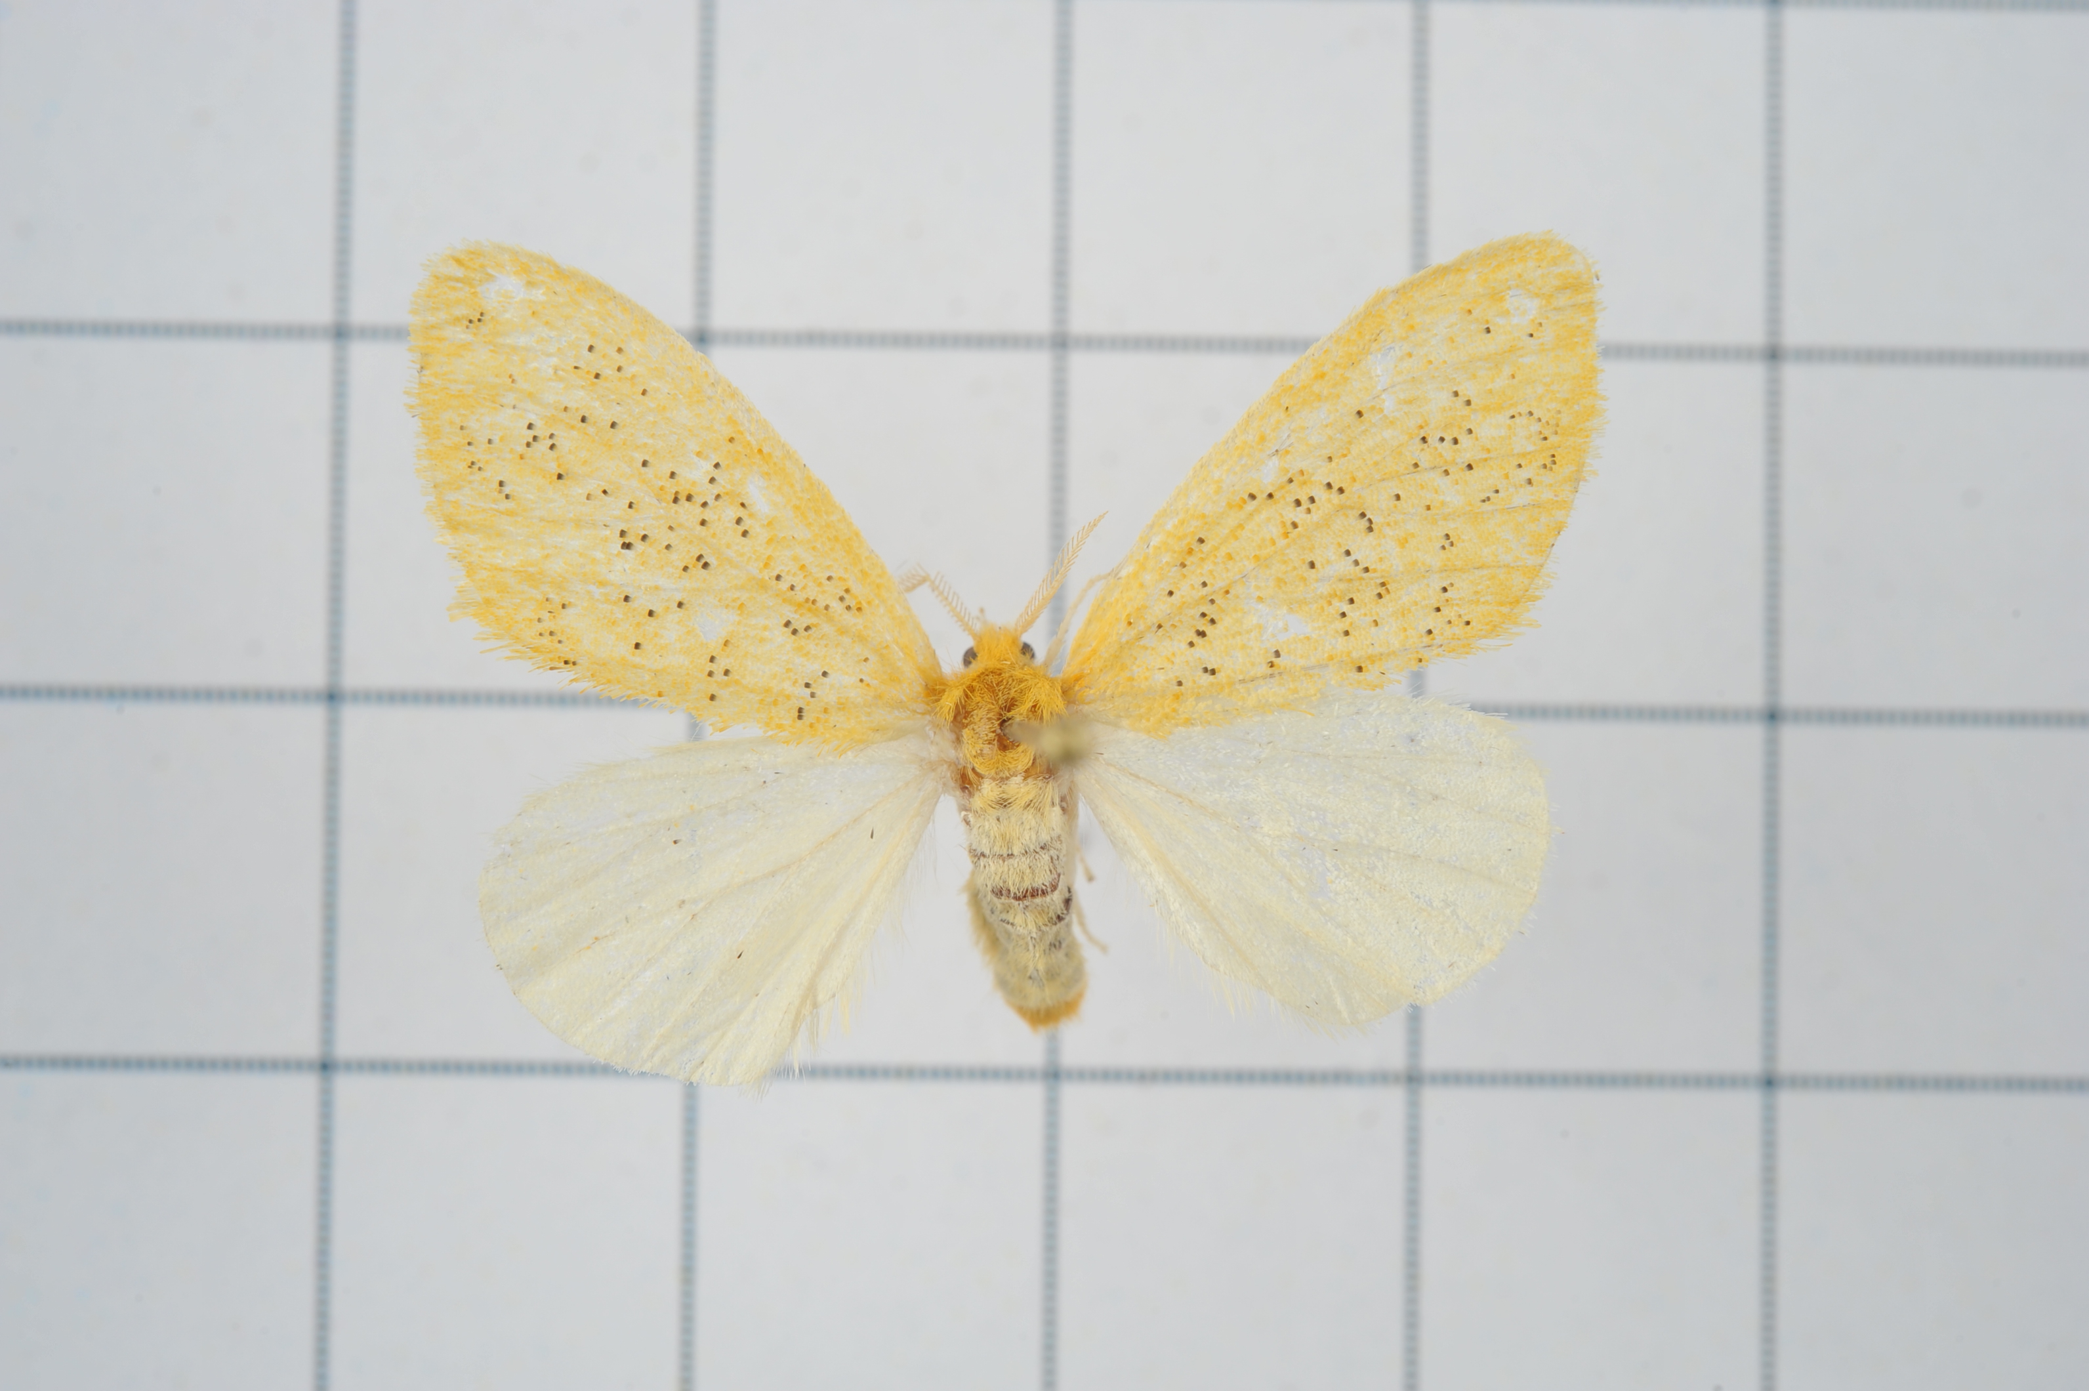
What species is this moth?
Euproctis sparsa
